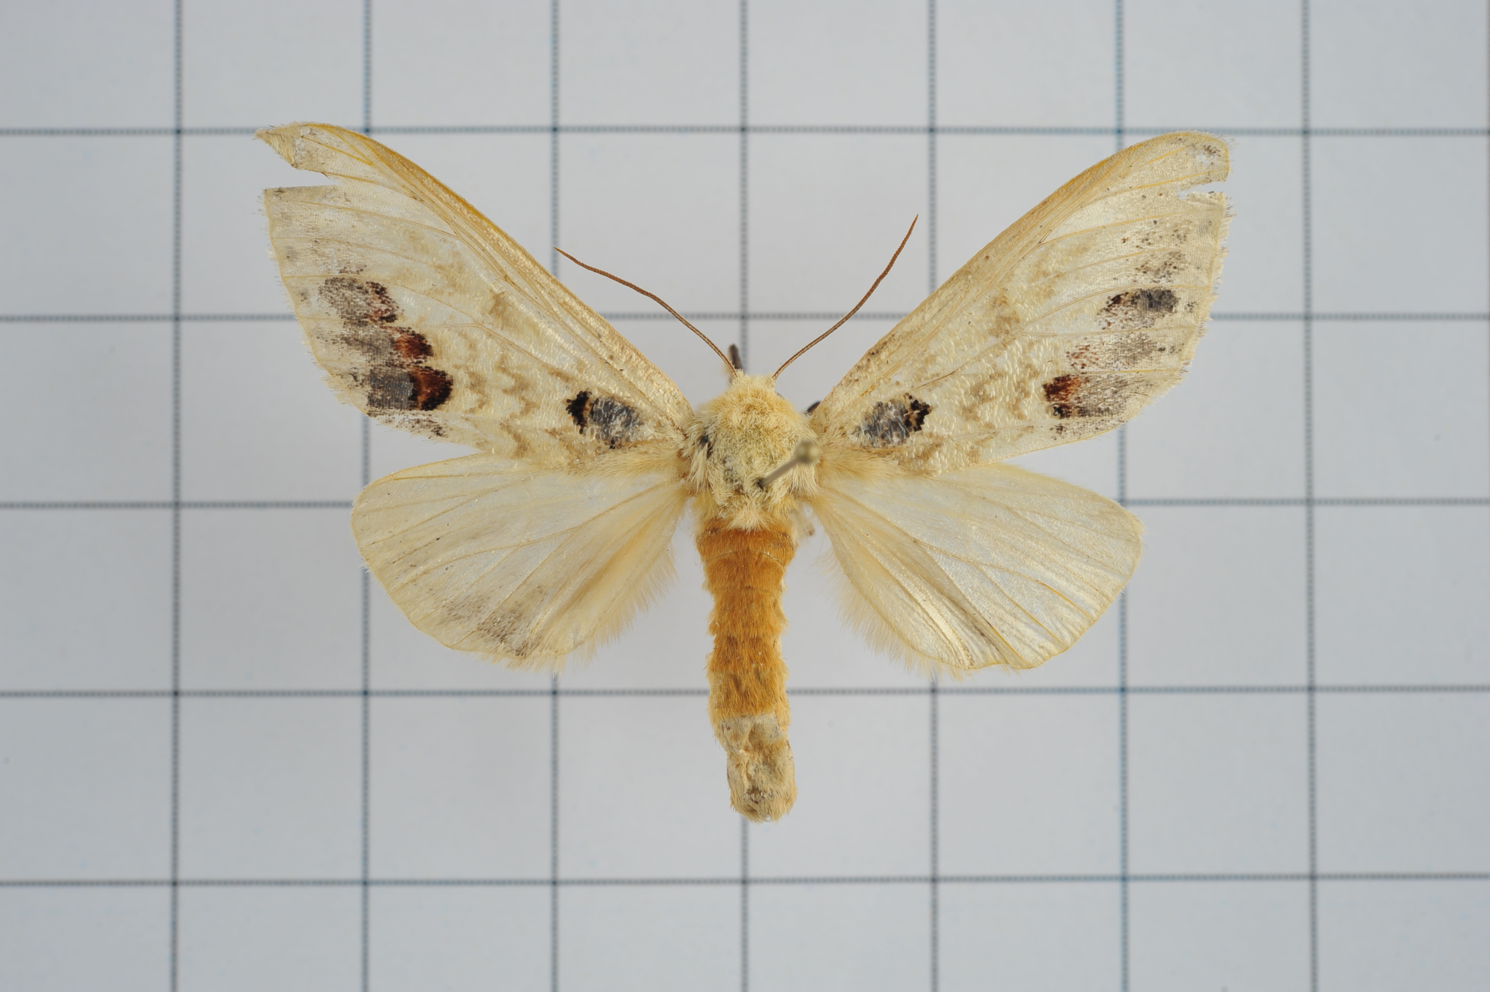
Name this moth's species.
Phalera flavescens flavescens
